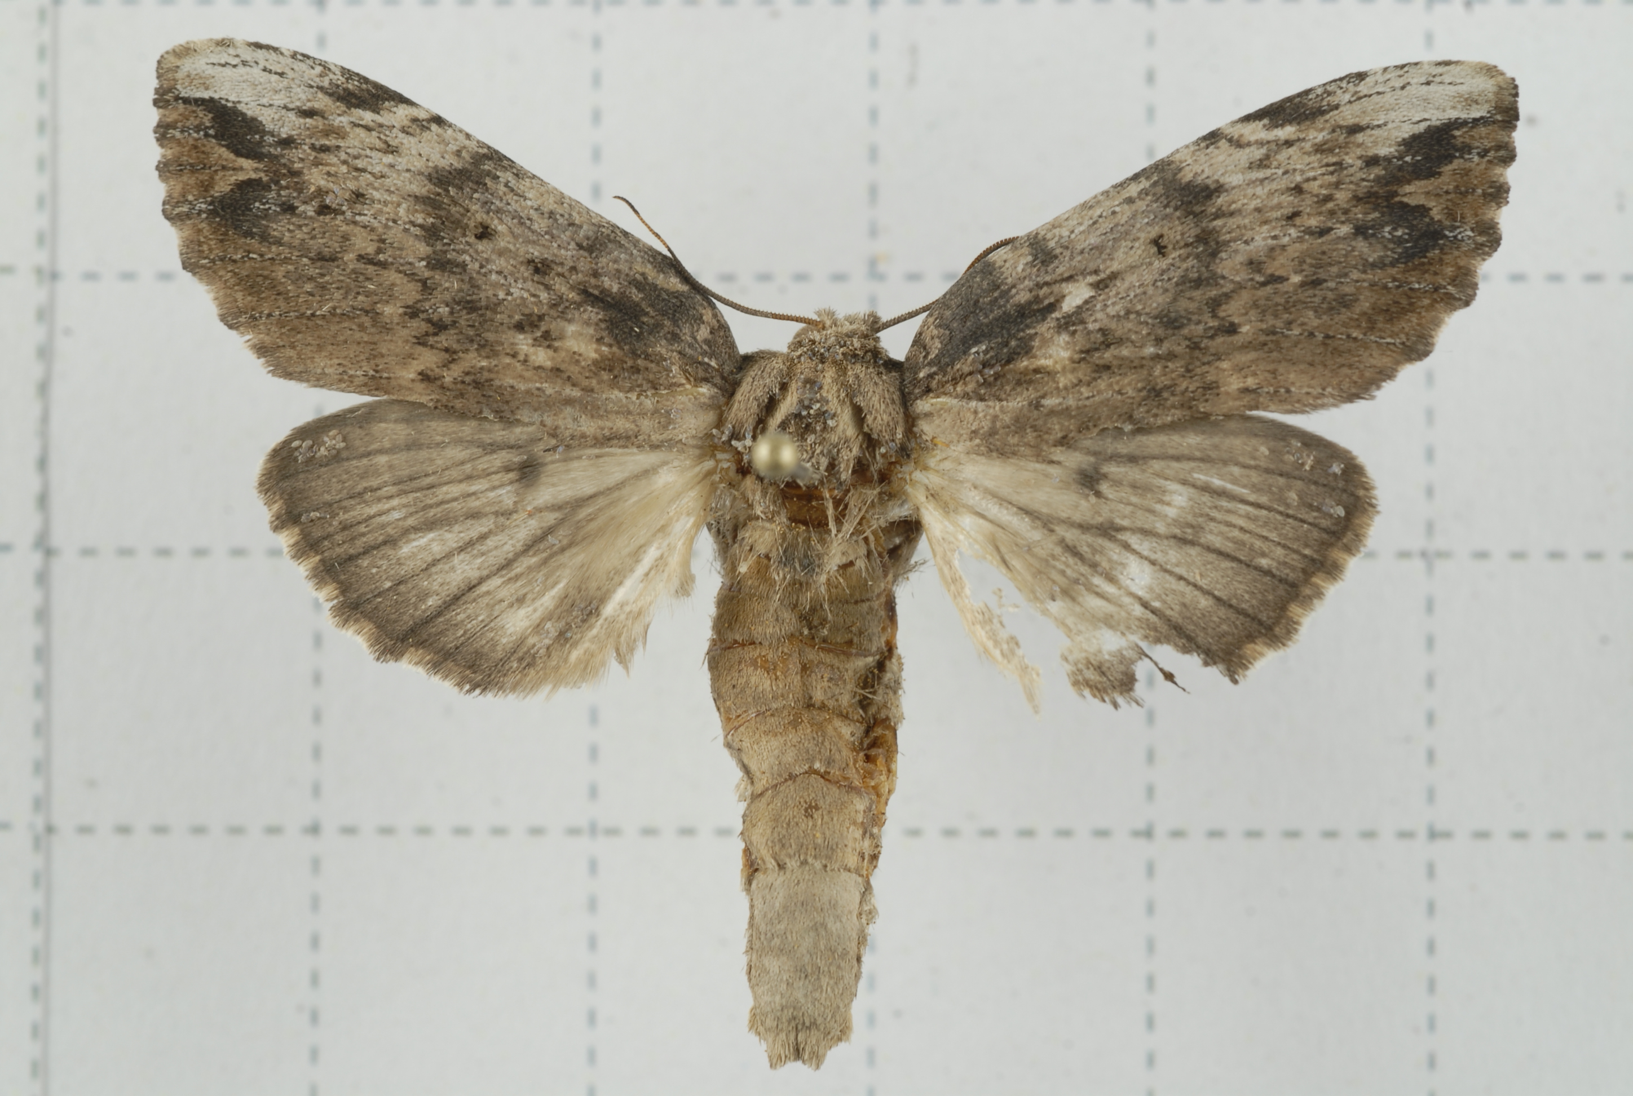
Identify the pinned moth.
Norracoides basinotata
